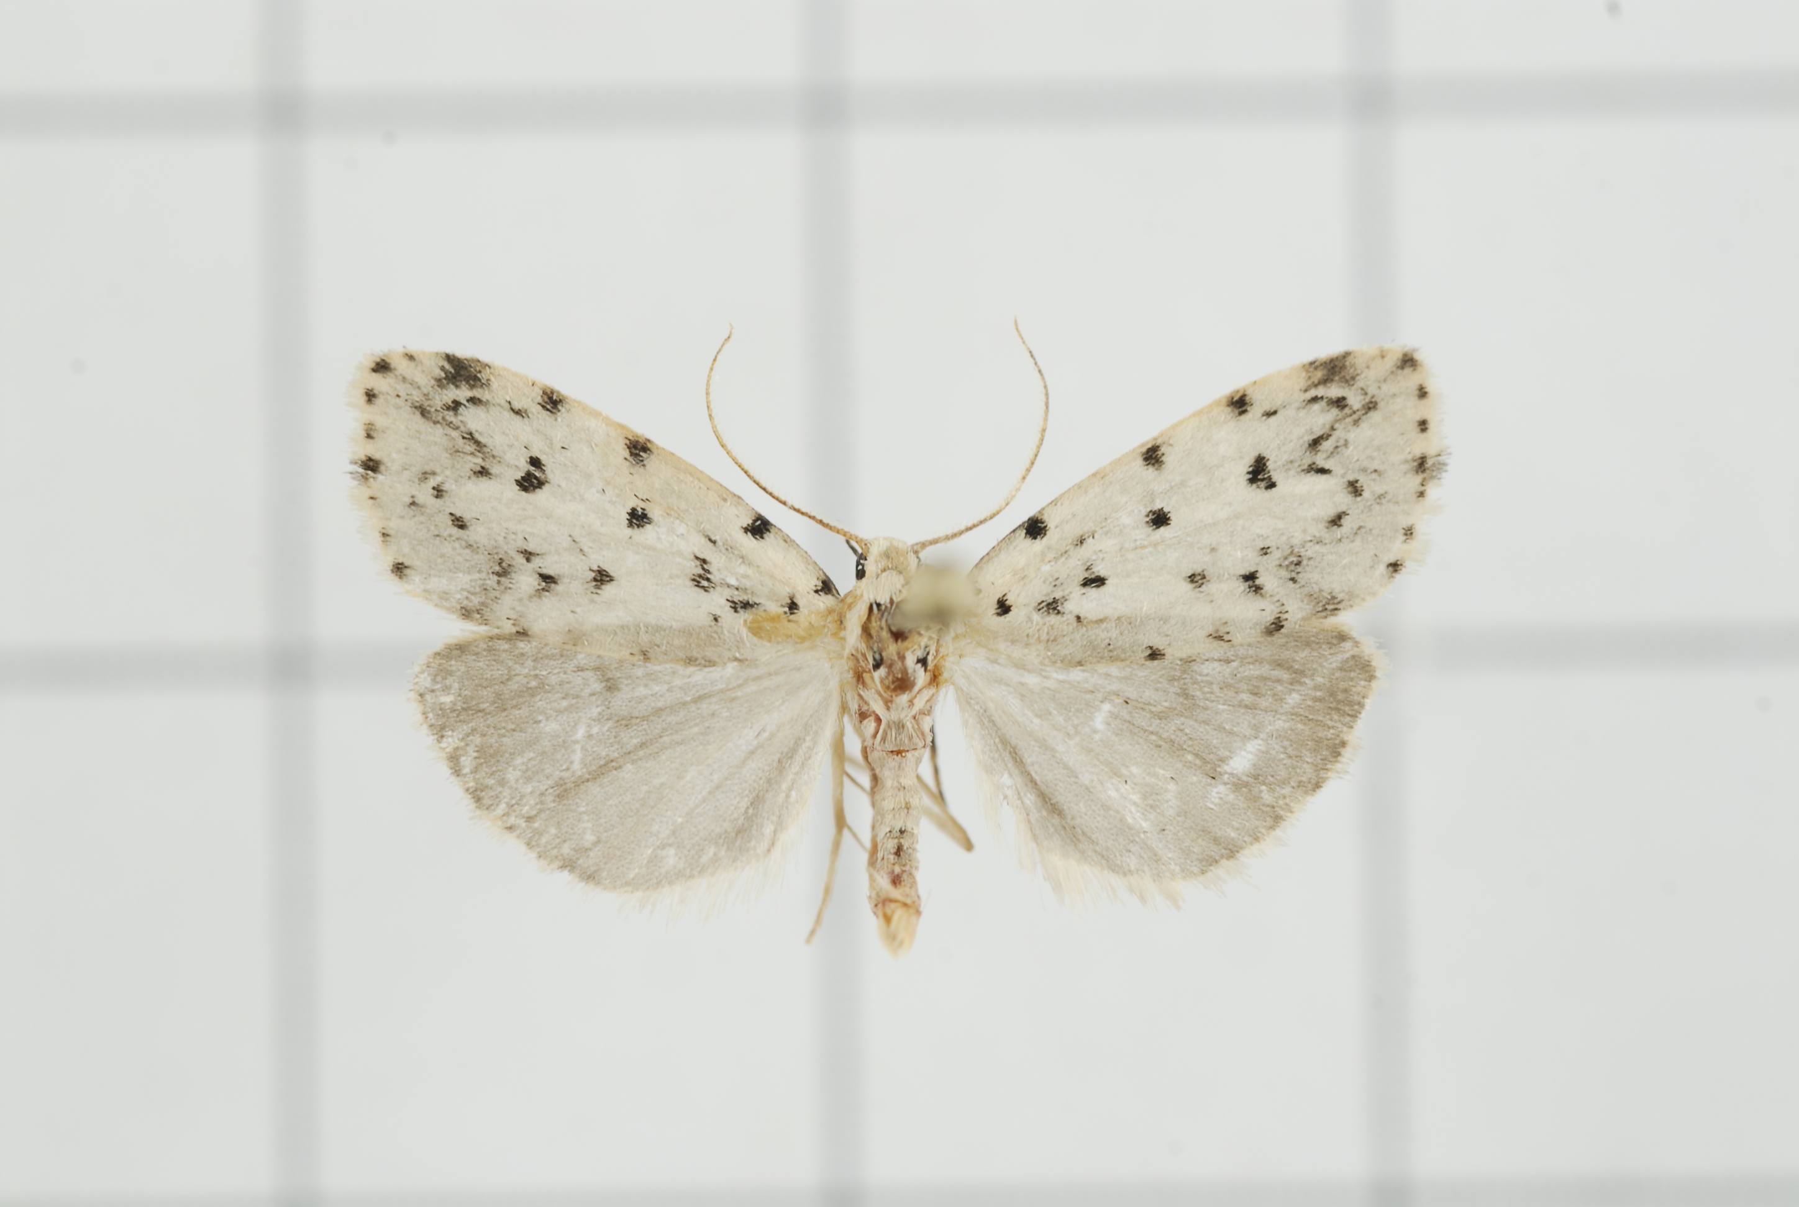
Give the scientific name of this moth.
Siccia sordida
